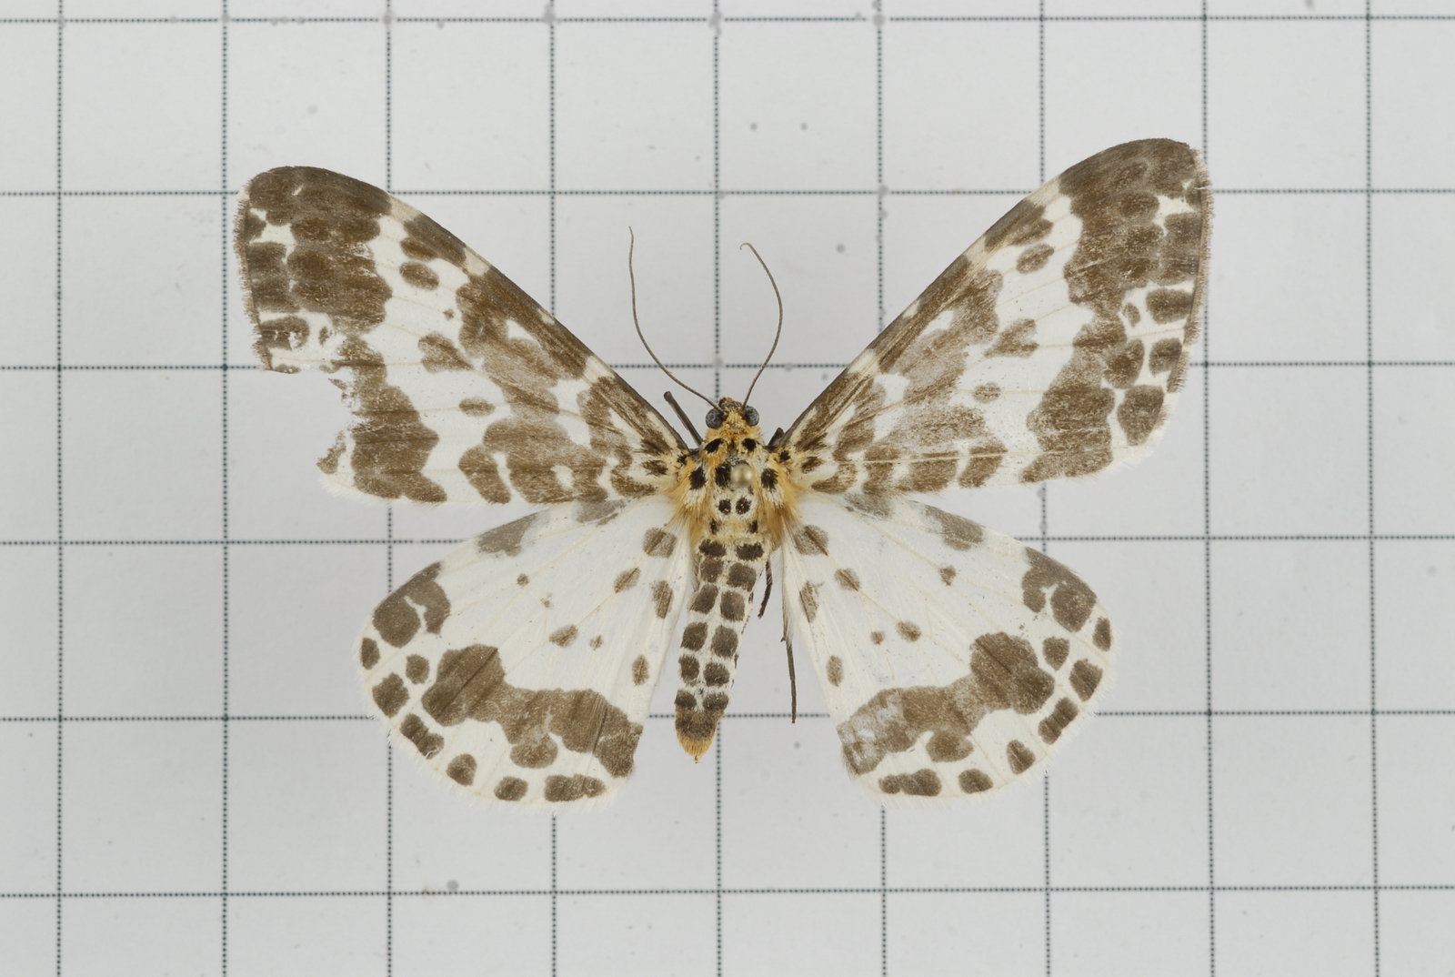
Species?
Pogonopygia pavida pavida
